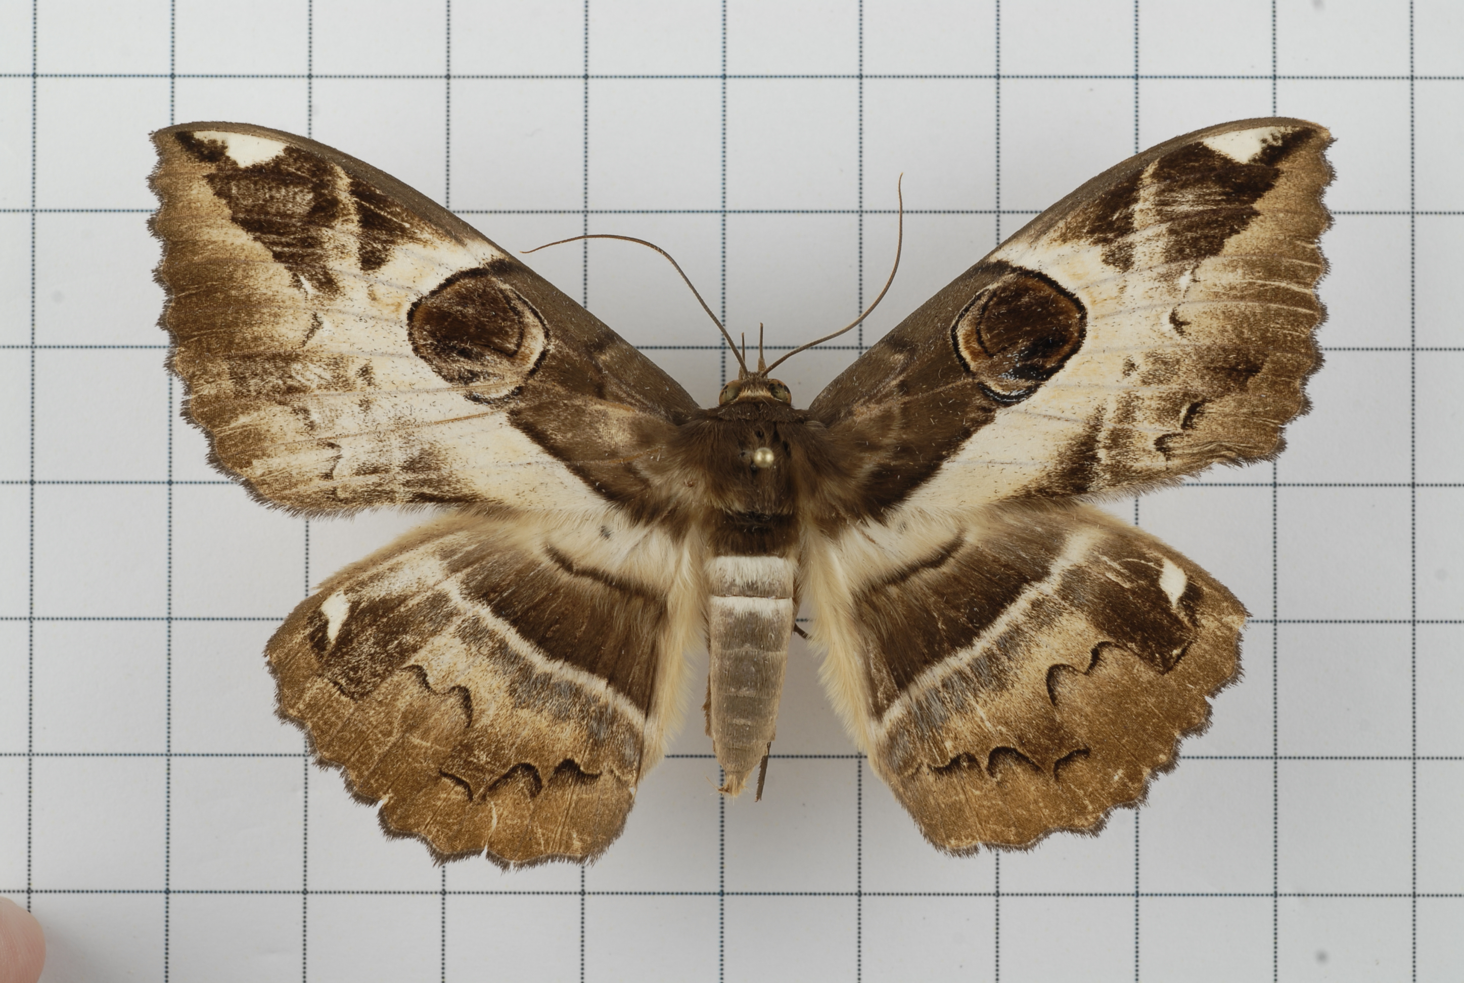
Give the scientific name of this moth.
Erebus ephesperis
